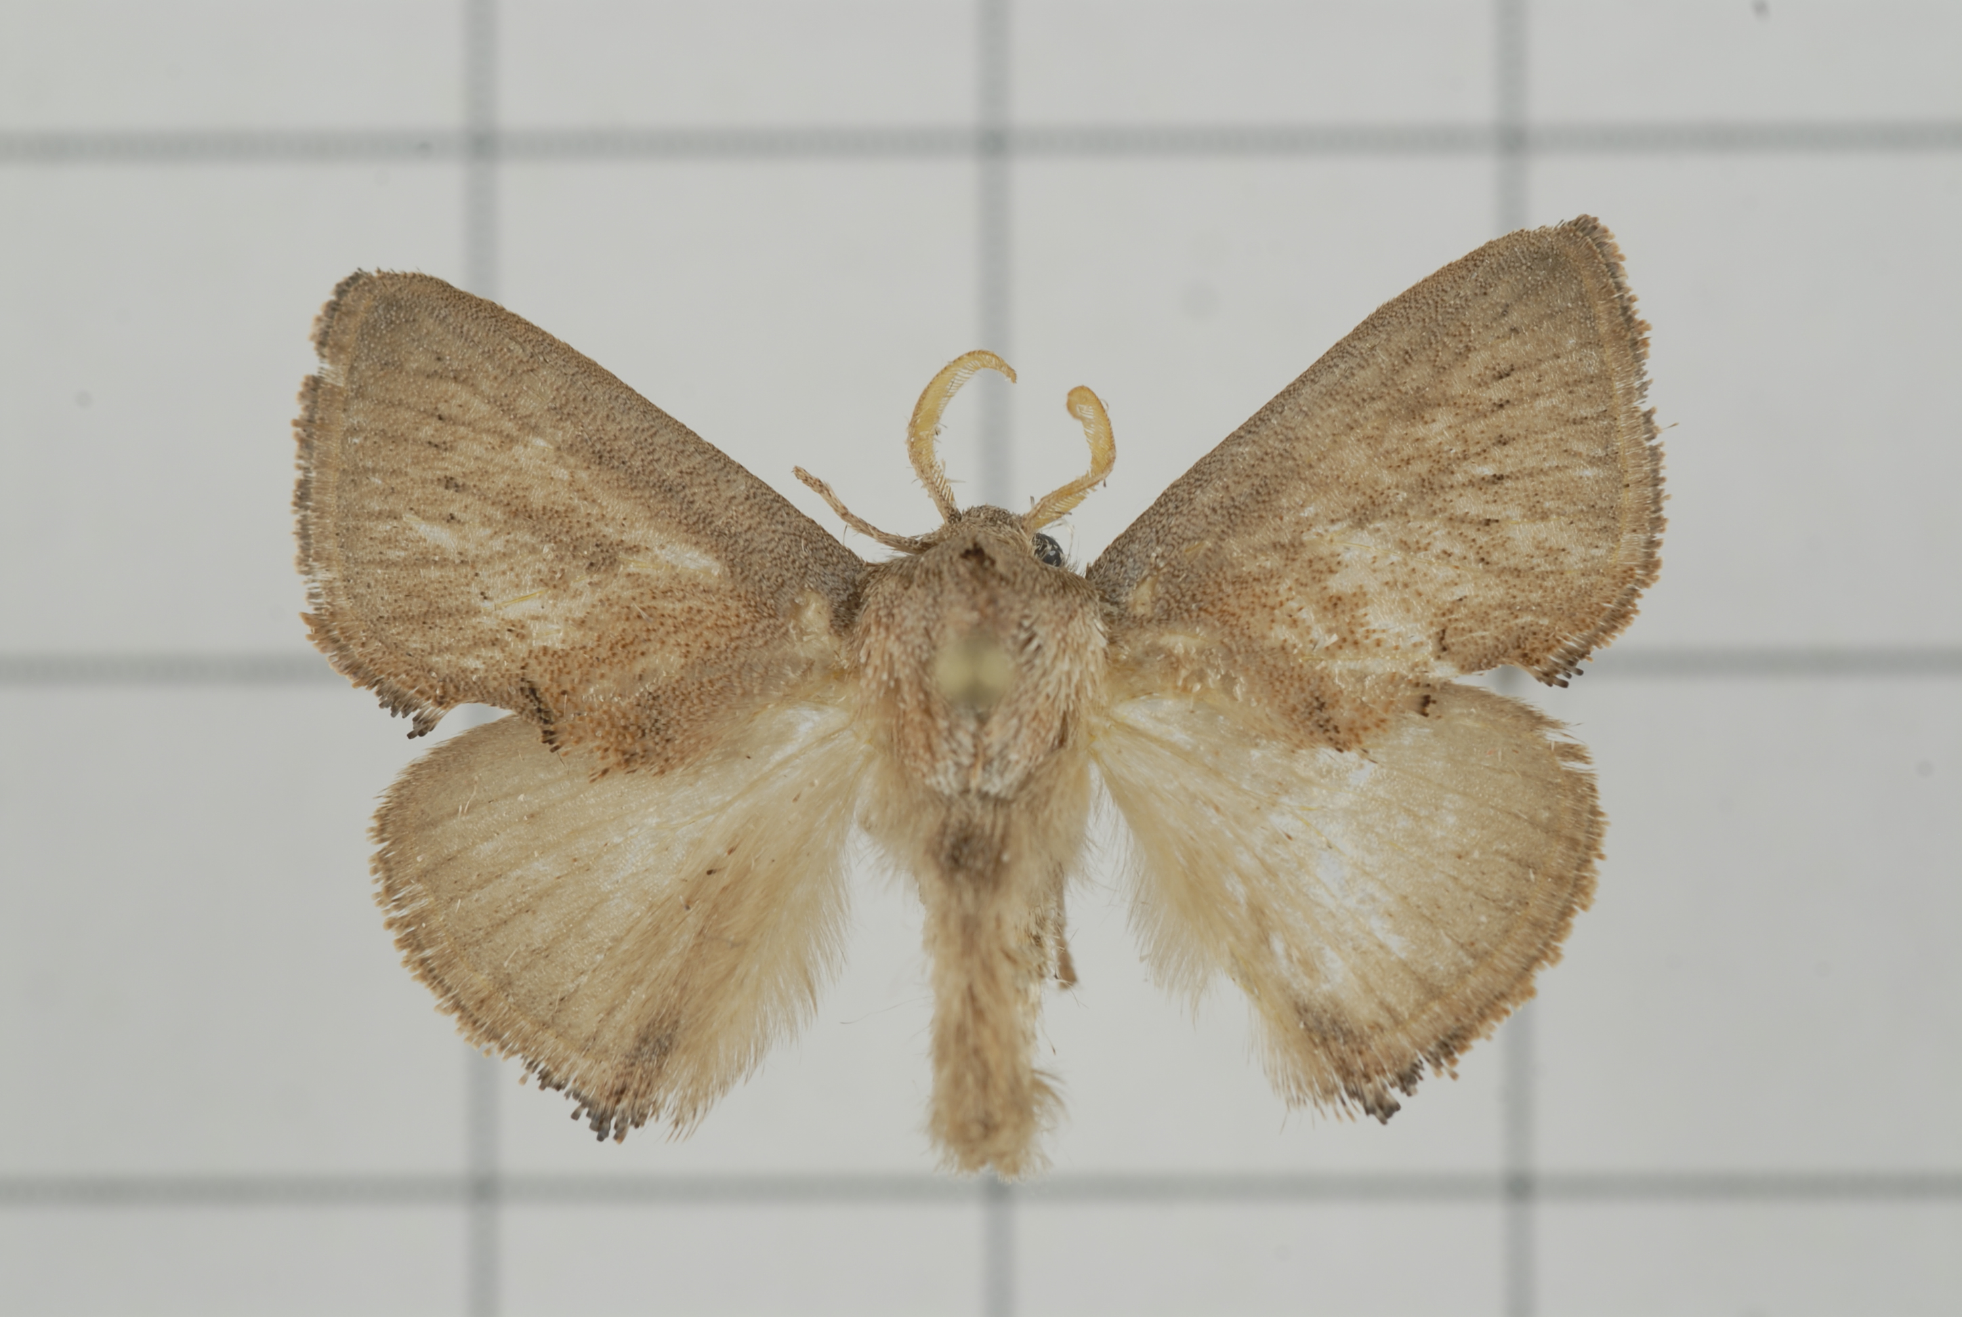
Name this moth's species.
Rhamnosa uniformis
